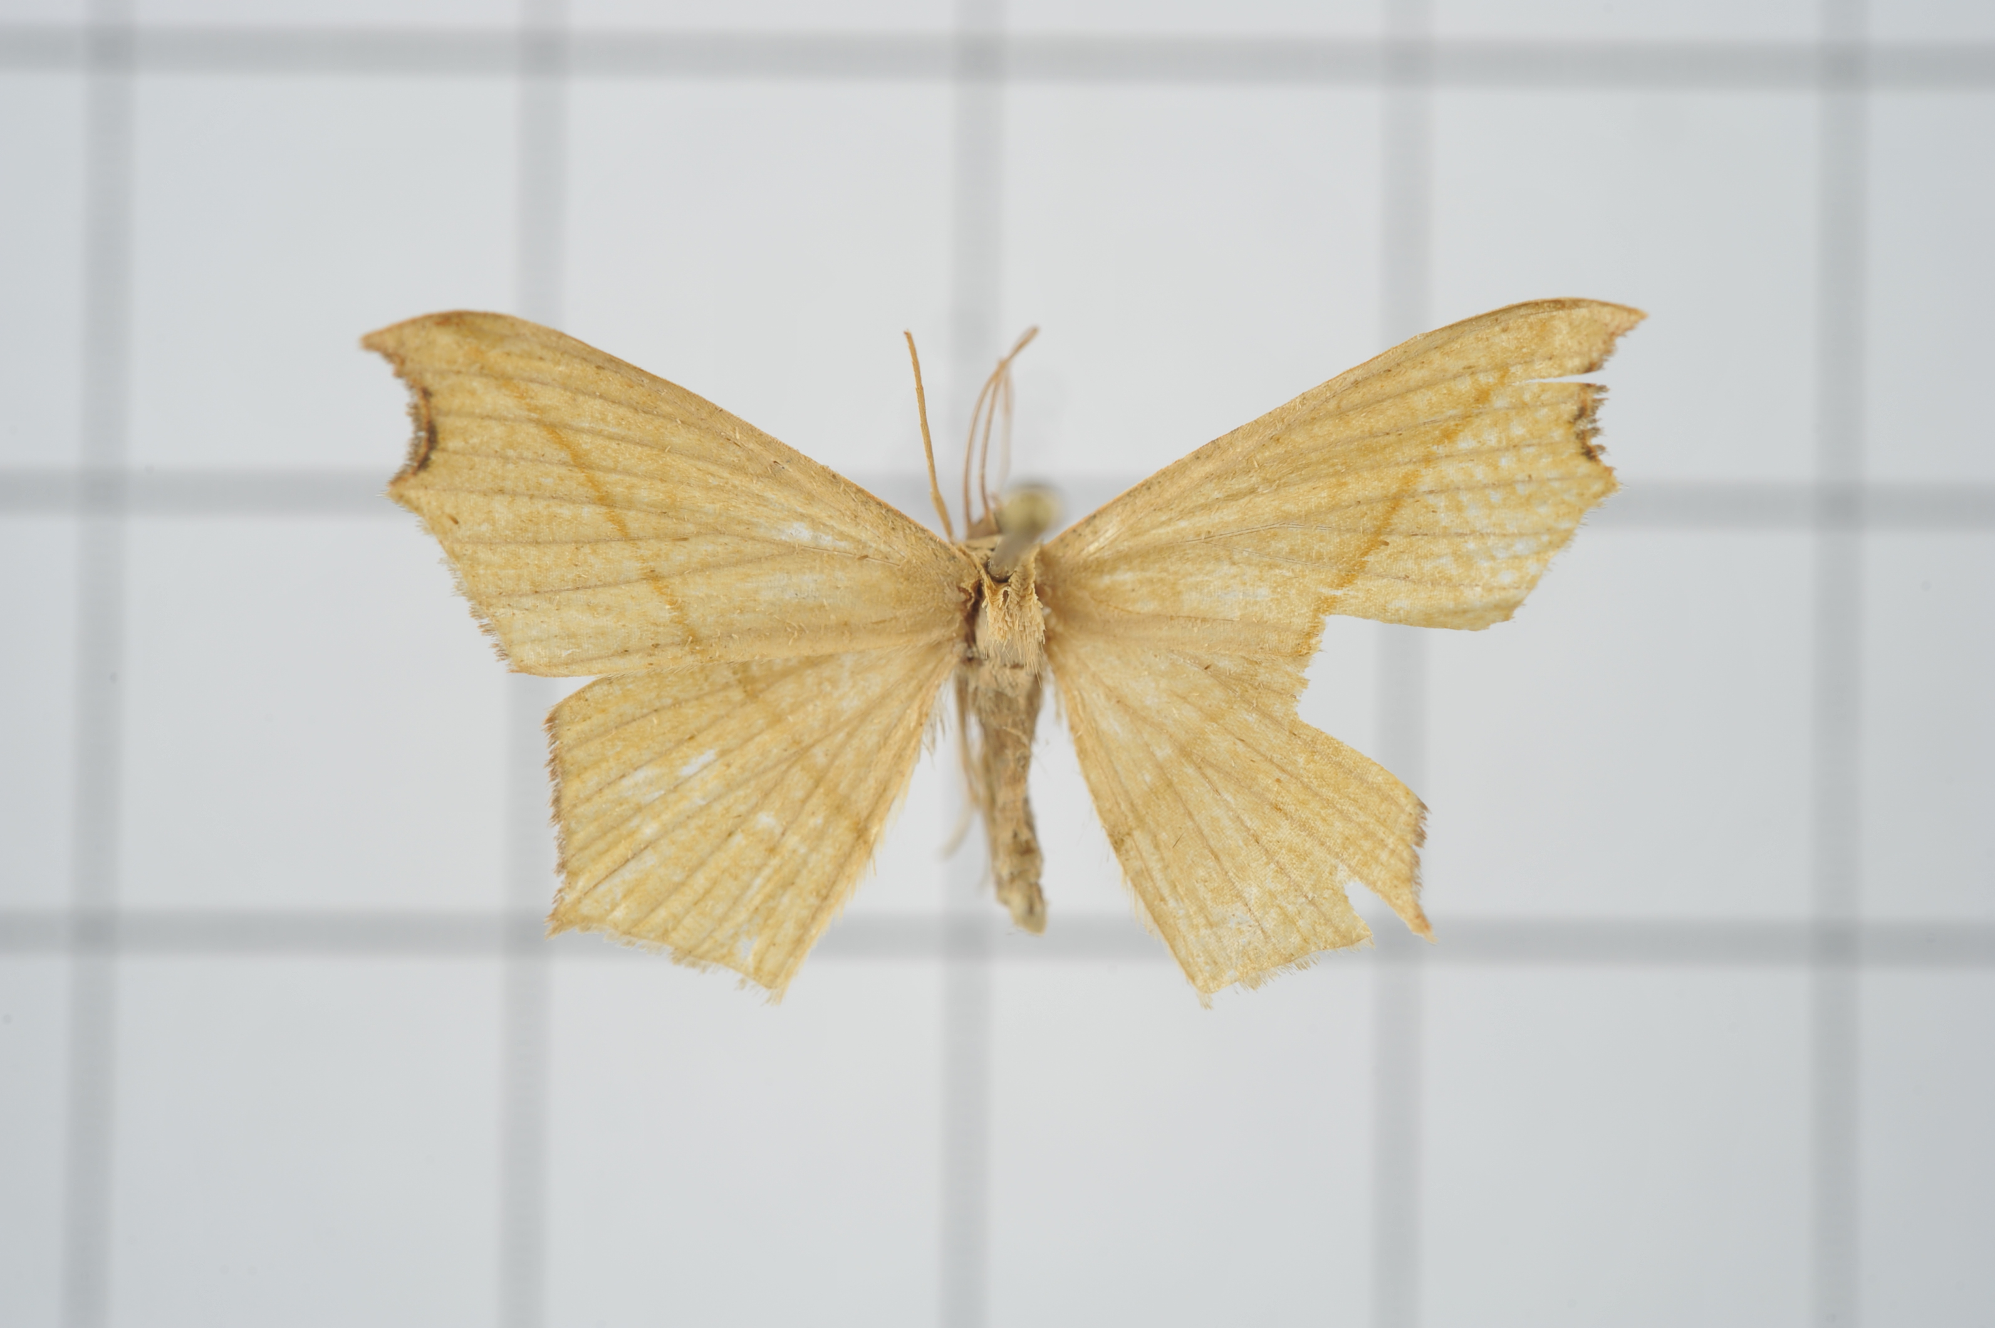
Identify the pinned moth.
Traminda aventiaria
